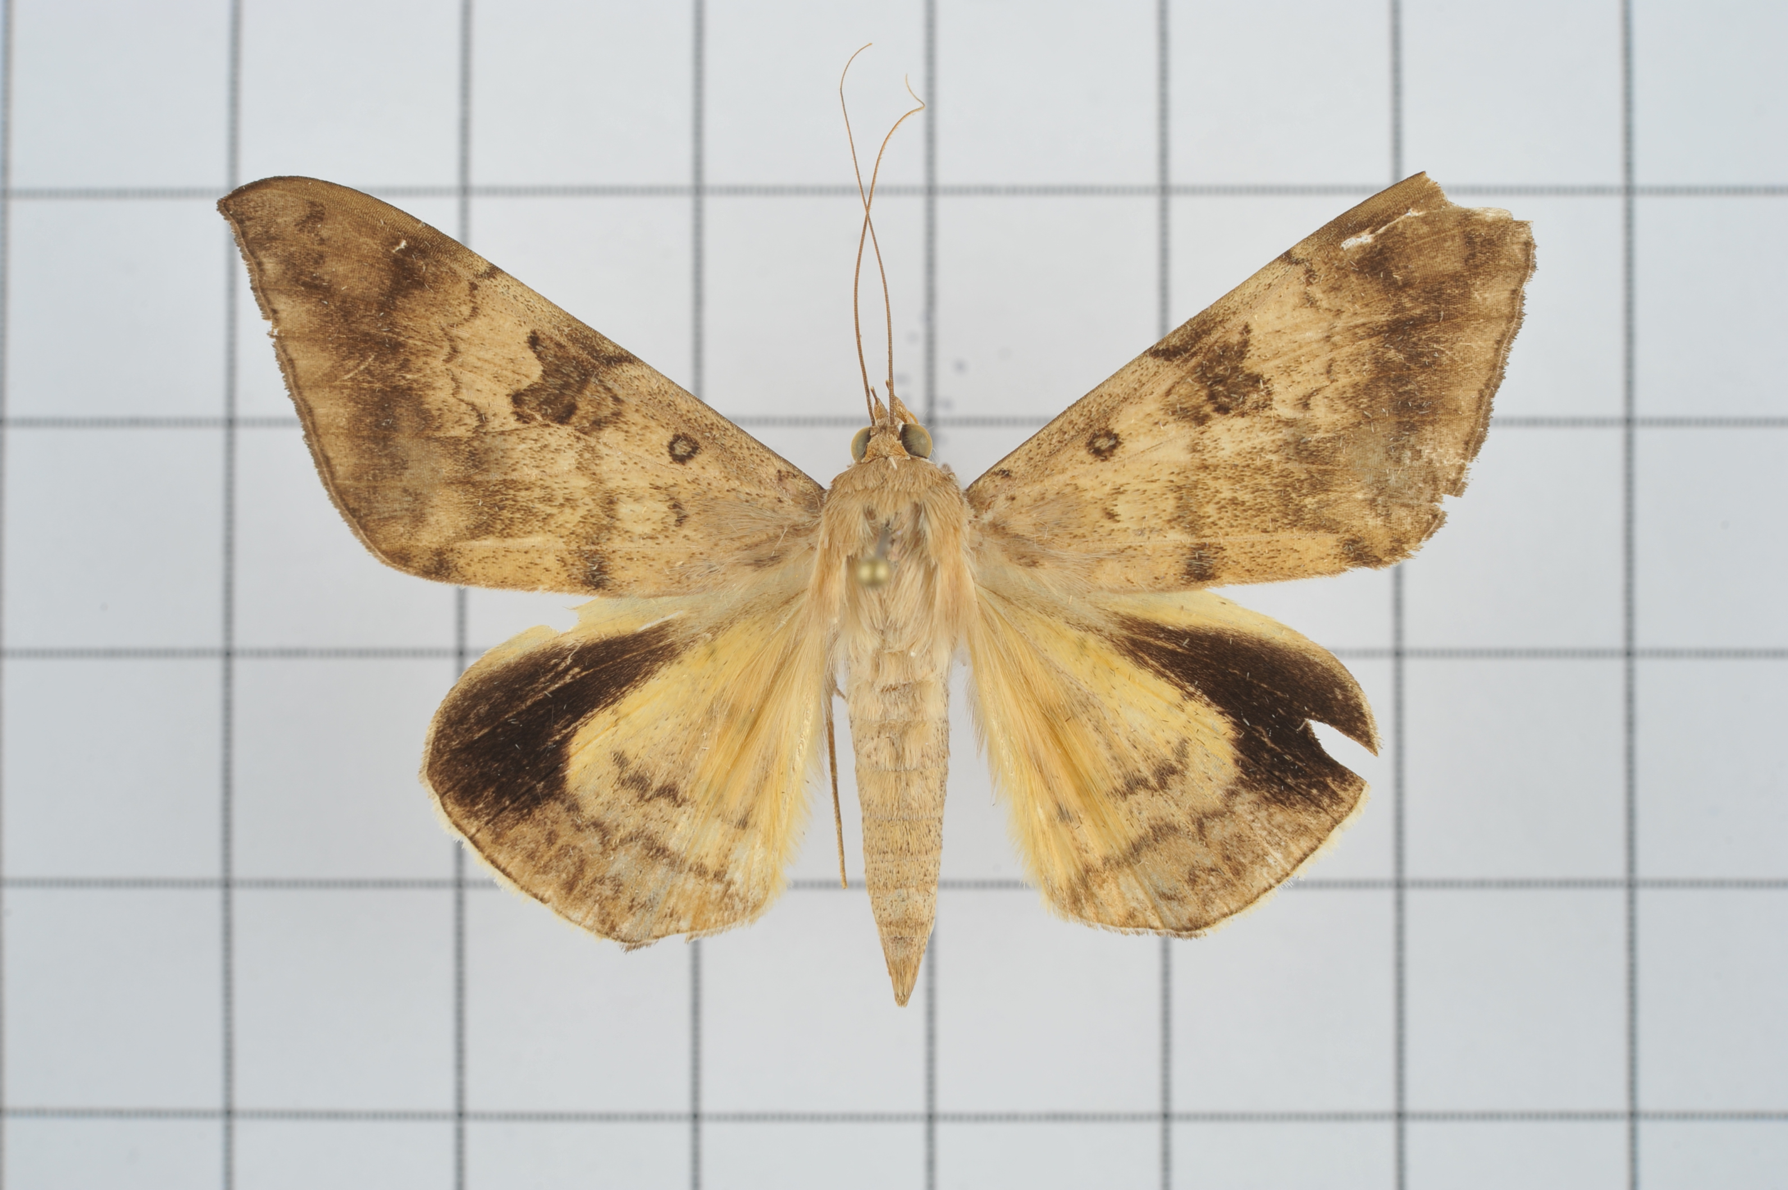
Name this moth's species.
Oxyodes scrobiculata
